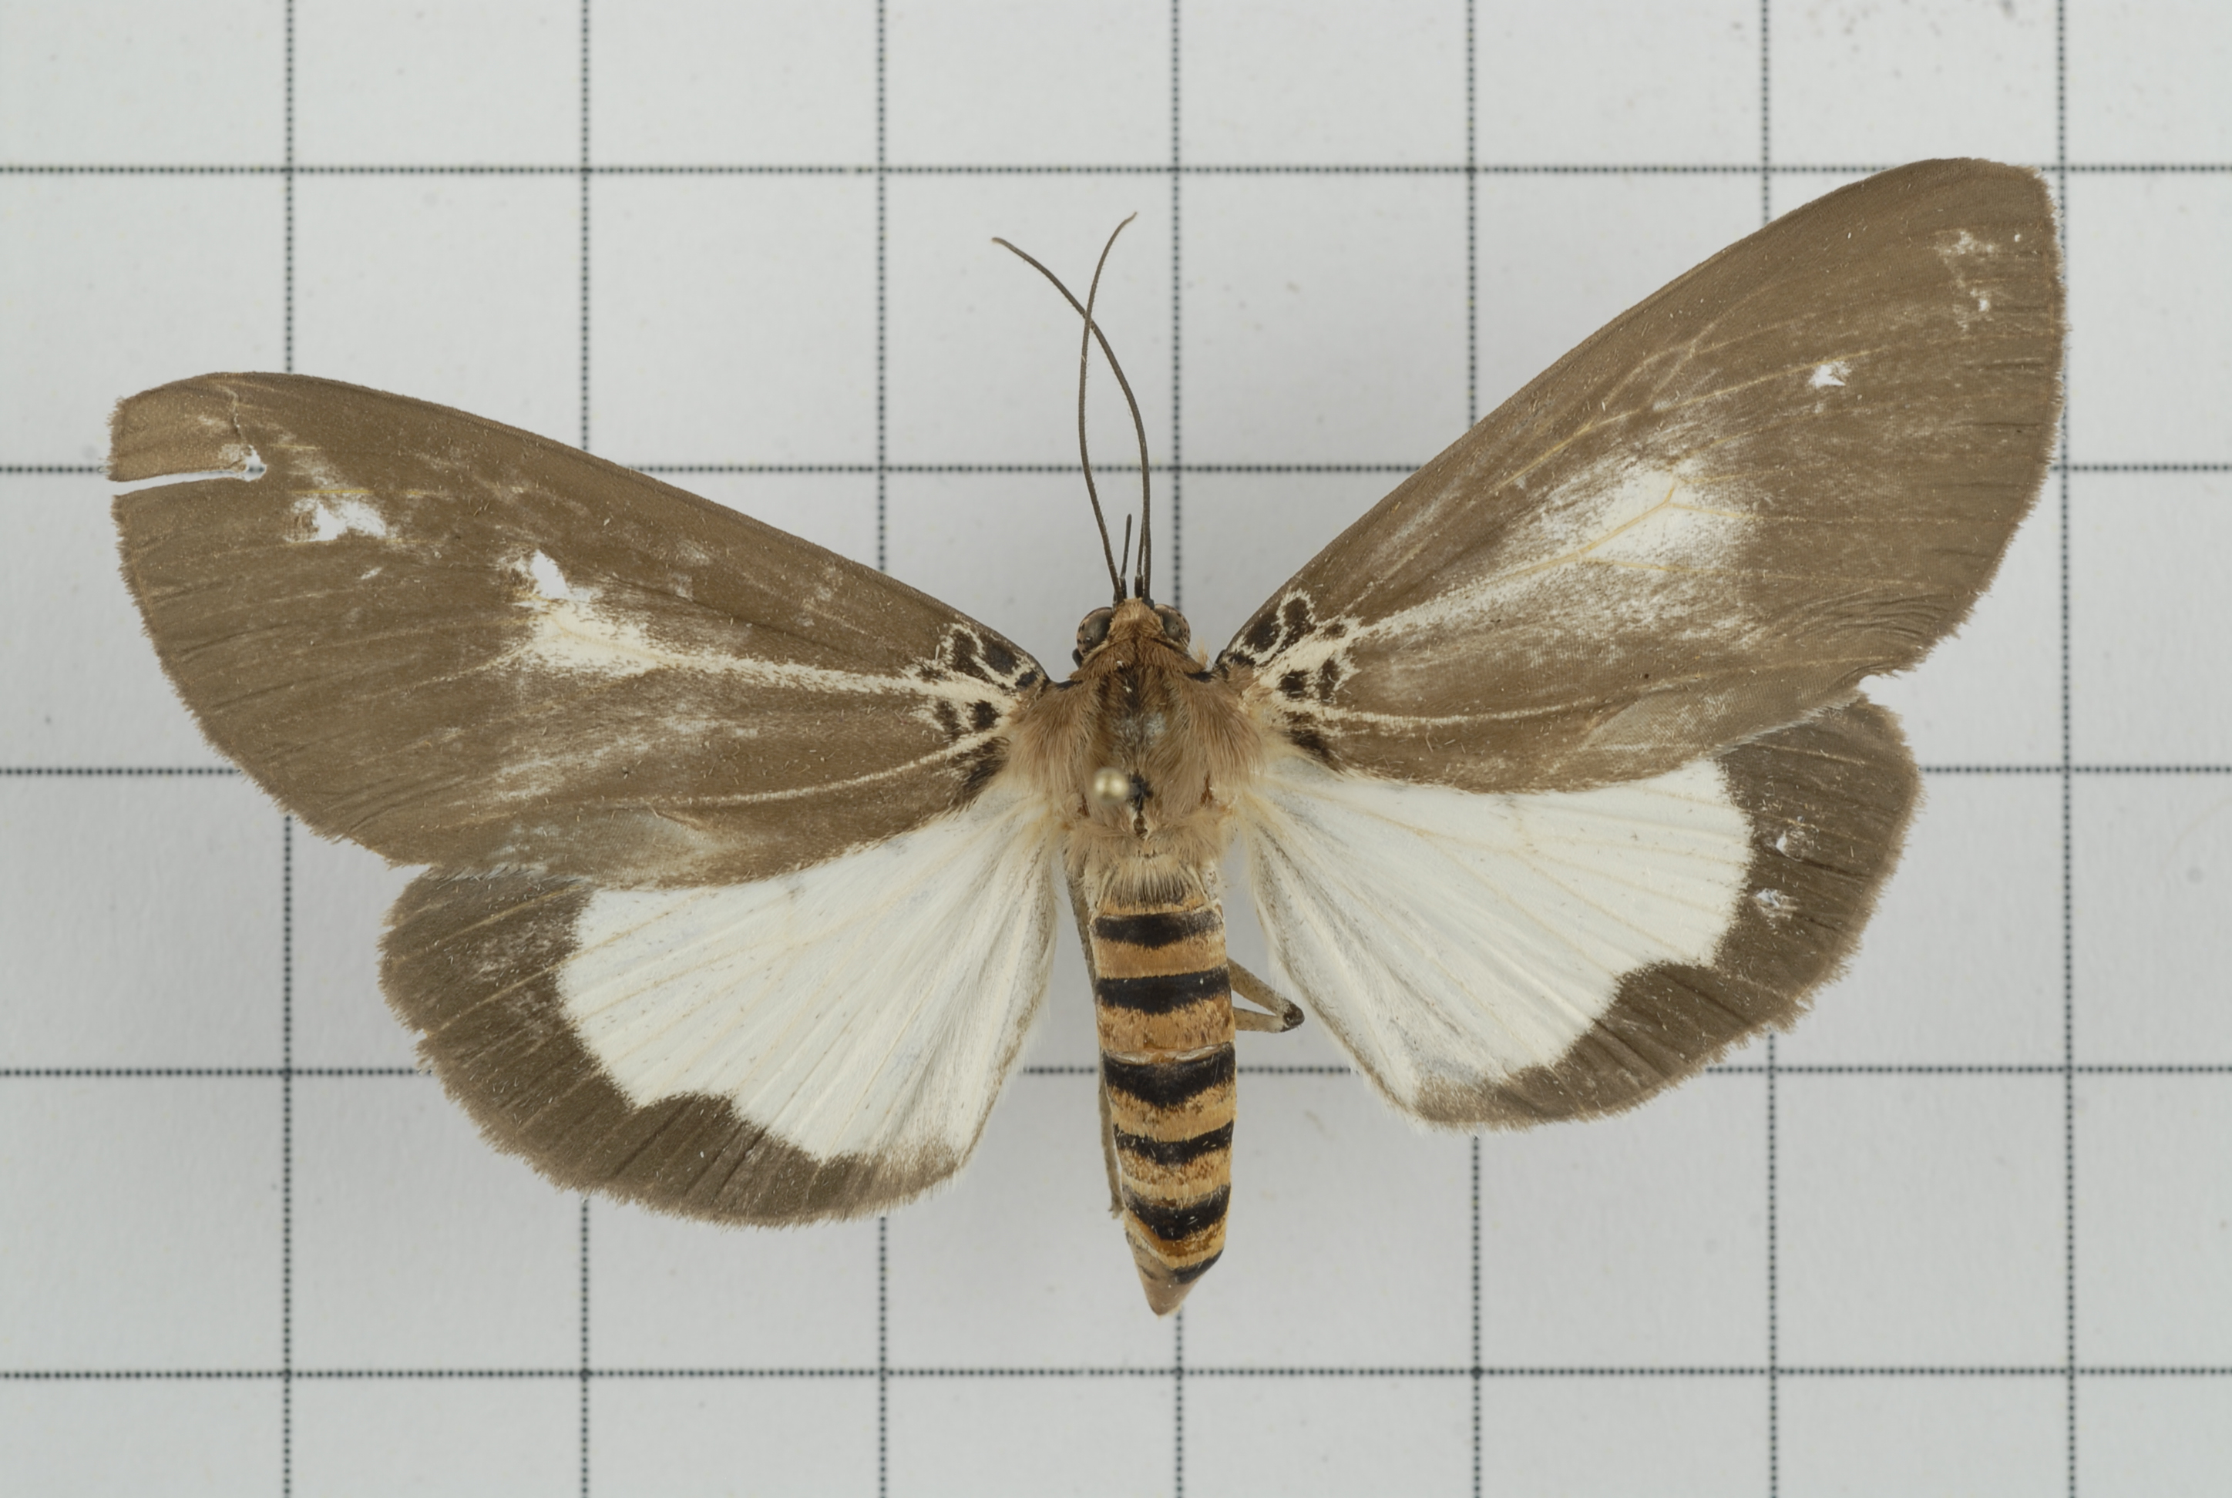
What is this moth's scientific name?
Asota heliconia zebrina
